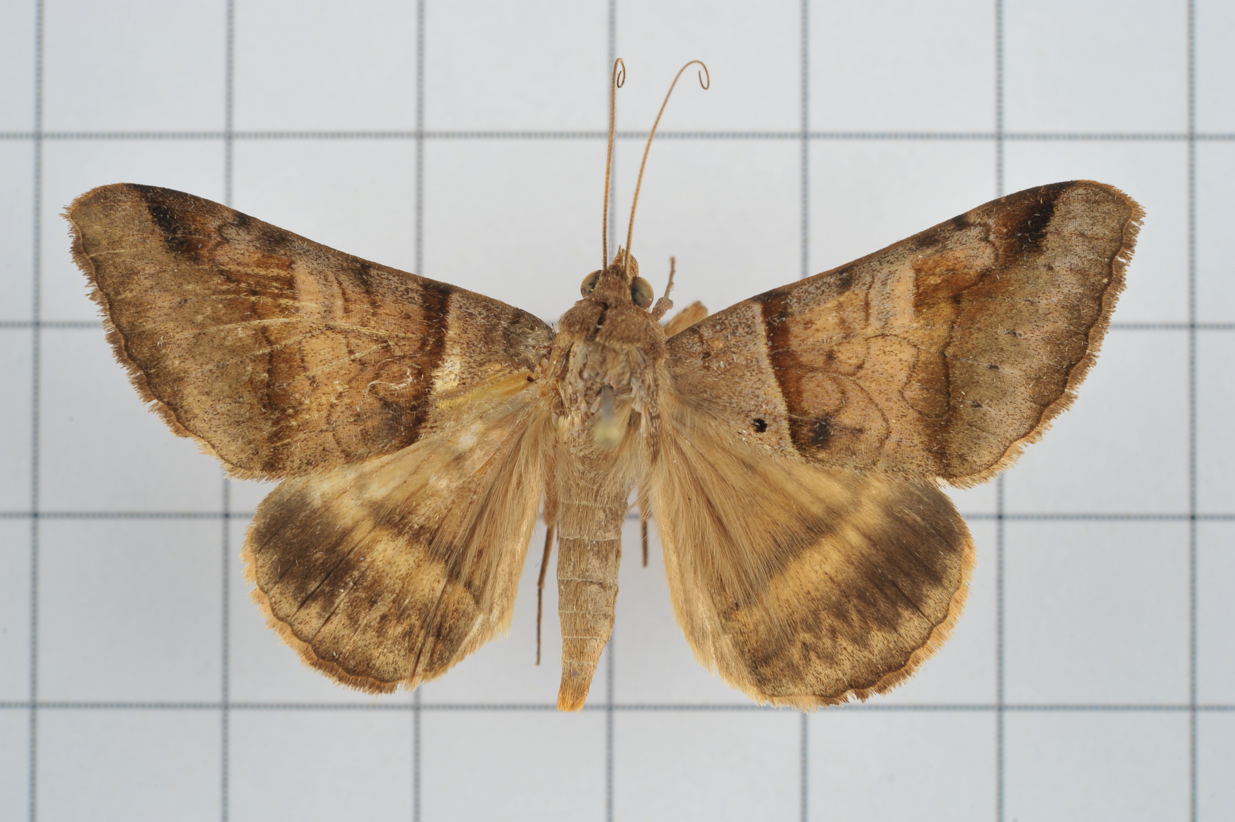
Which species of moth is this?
Mocis undata
